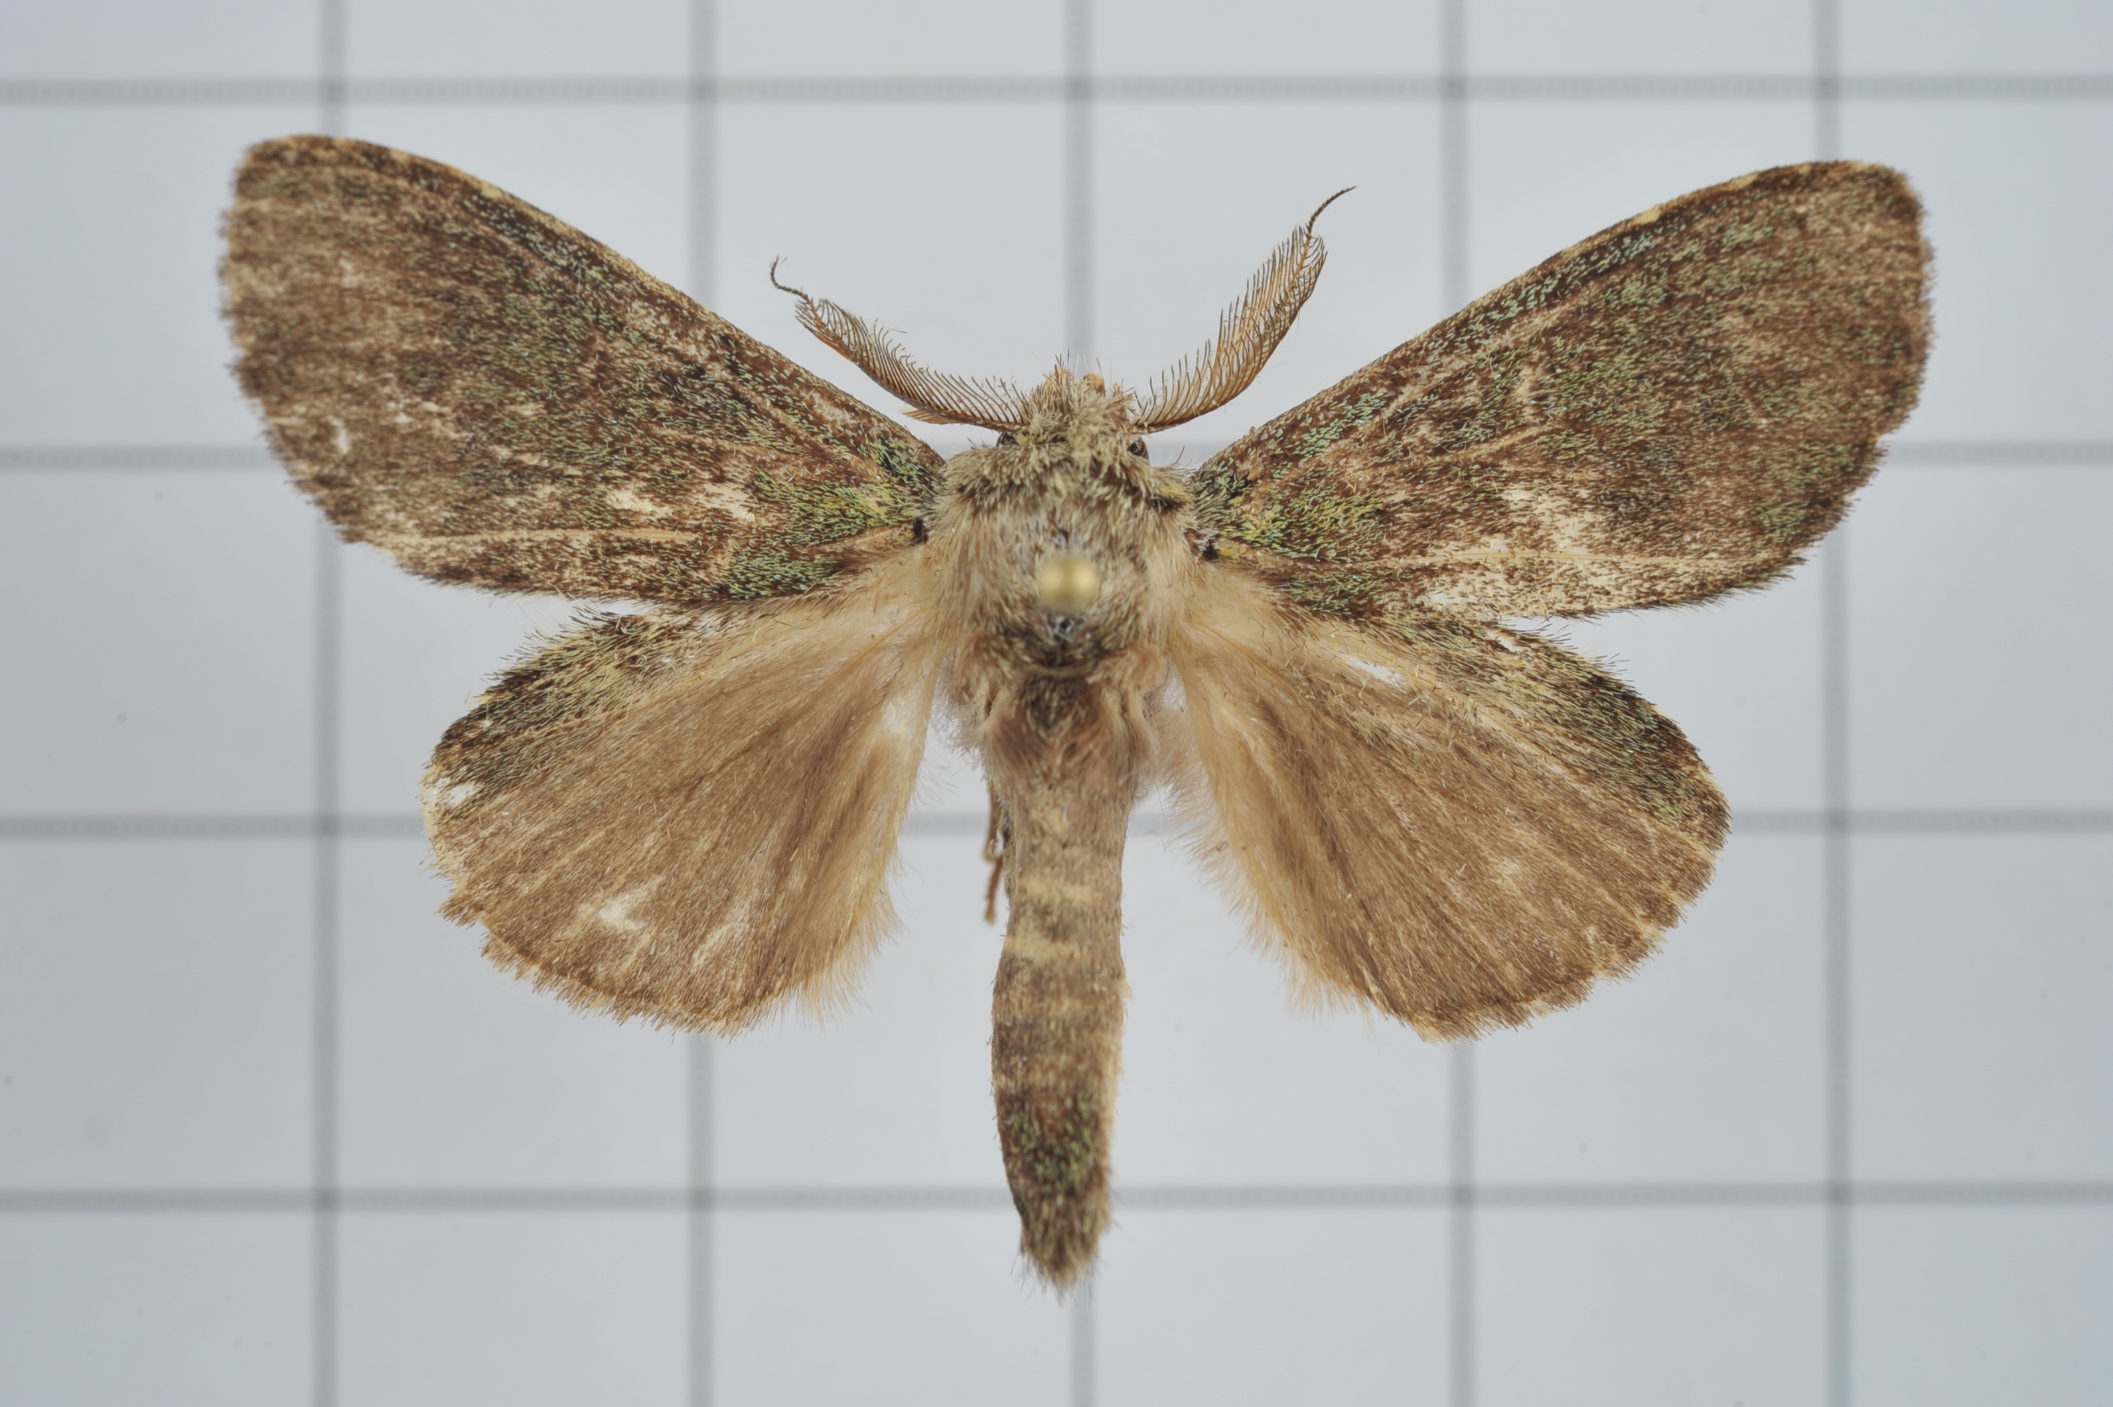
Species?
Syntypistis cyanea cyanea
